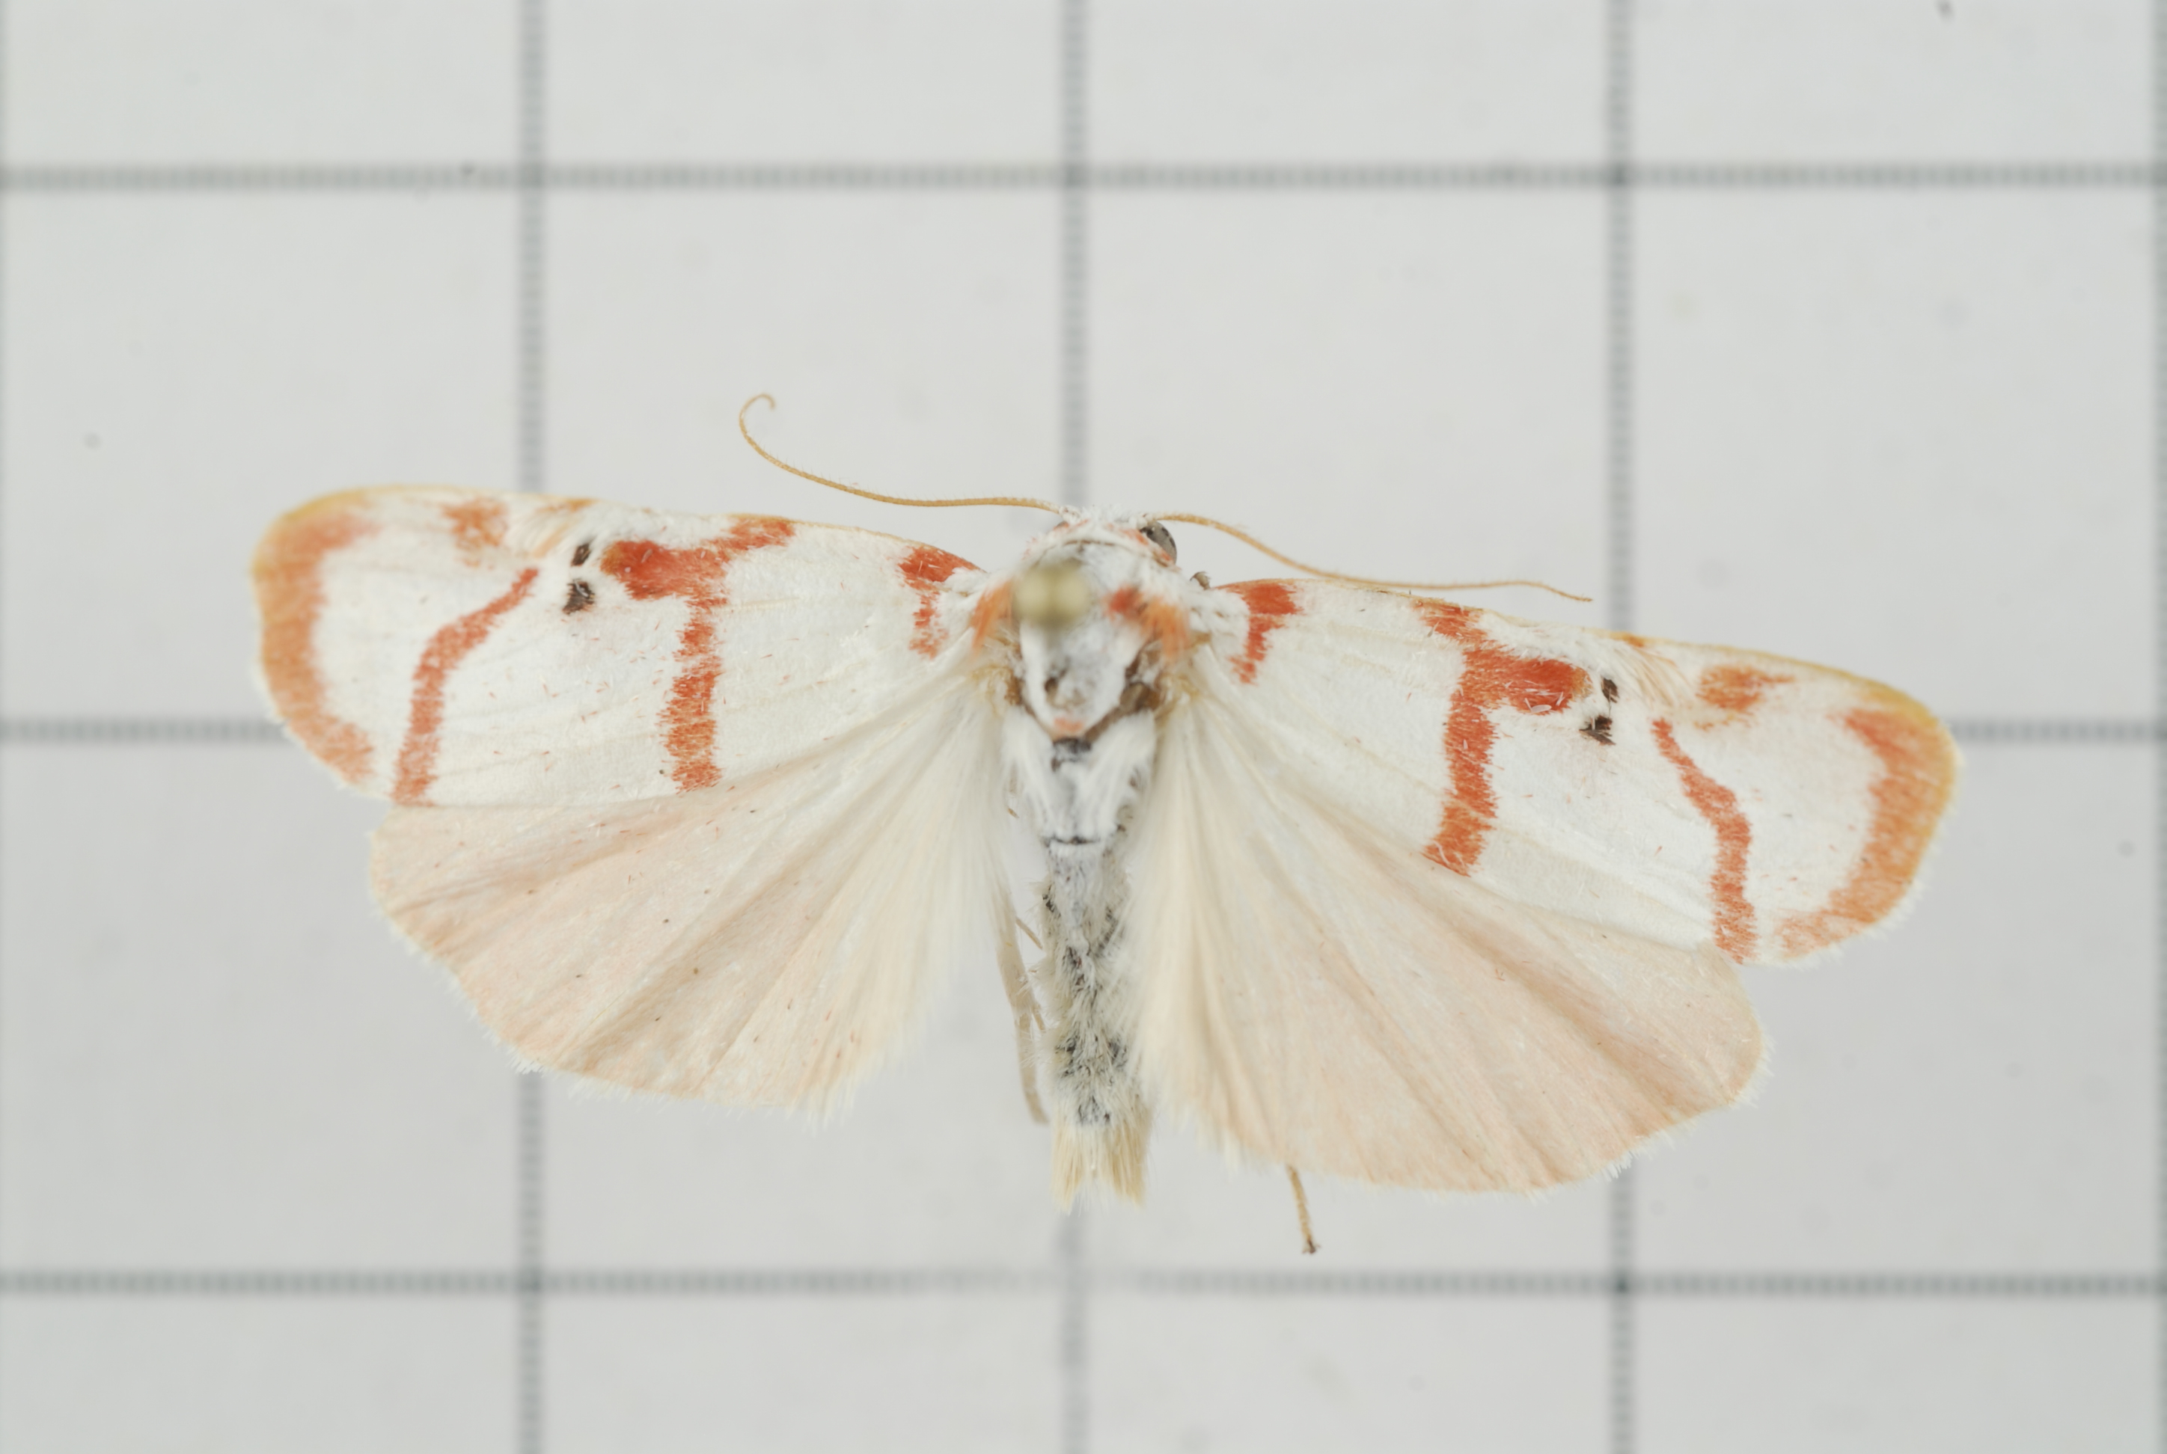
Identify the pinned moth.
Cyana hamata hamata
